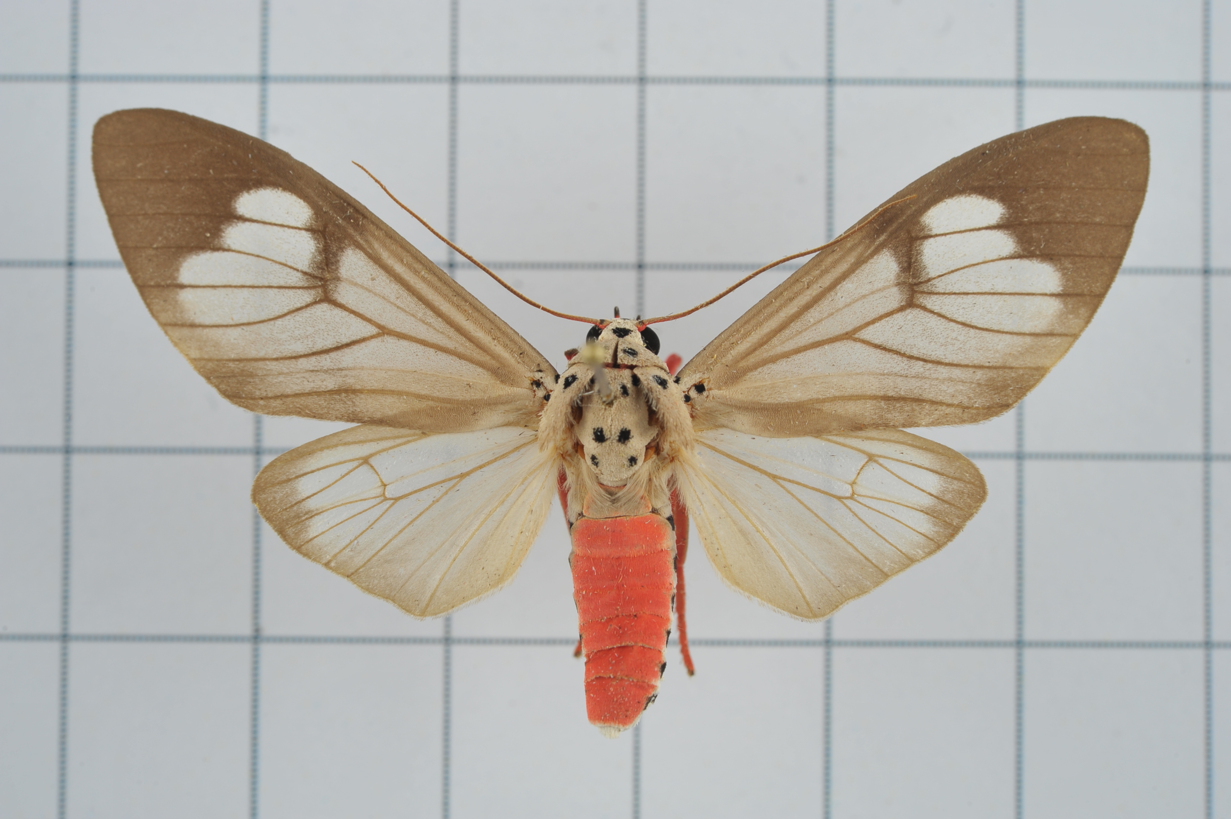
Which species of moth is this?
Amerila astreus
